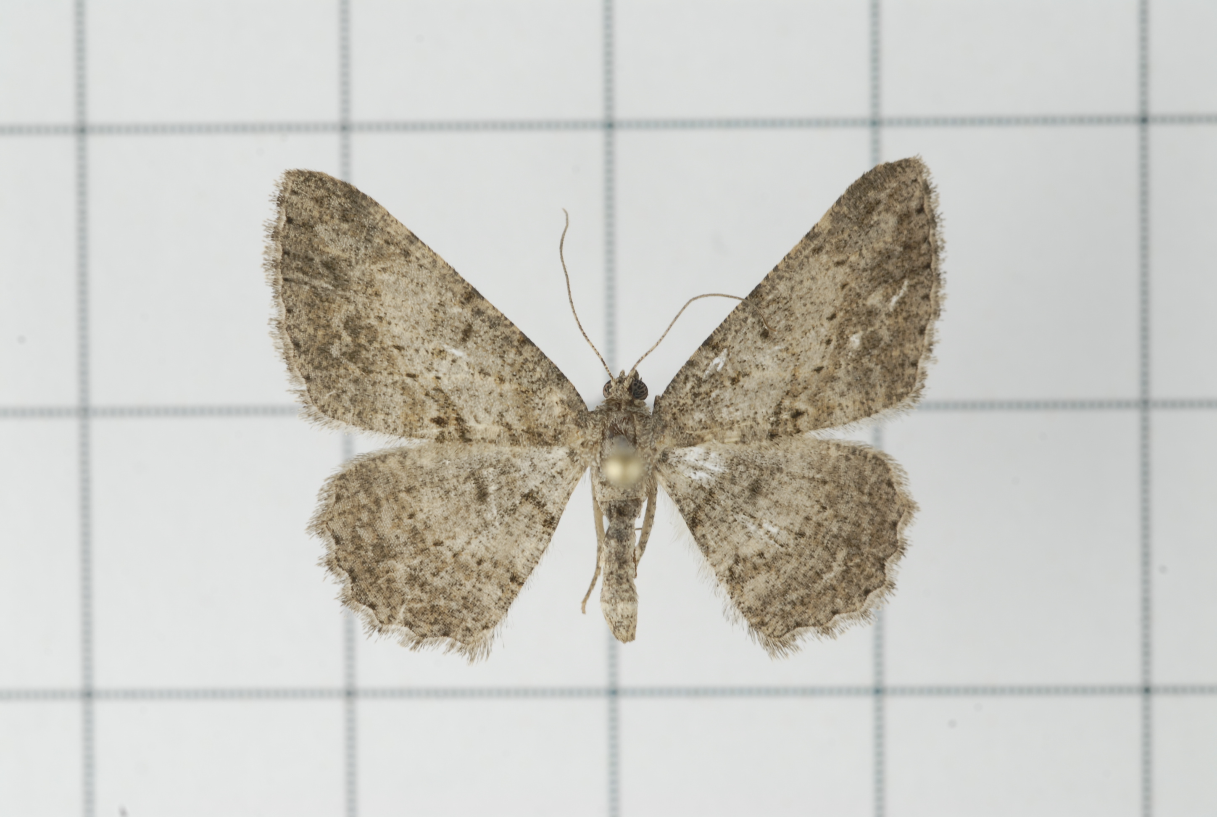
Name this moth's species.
Psilalcis breta rantaizana
